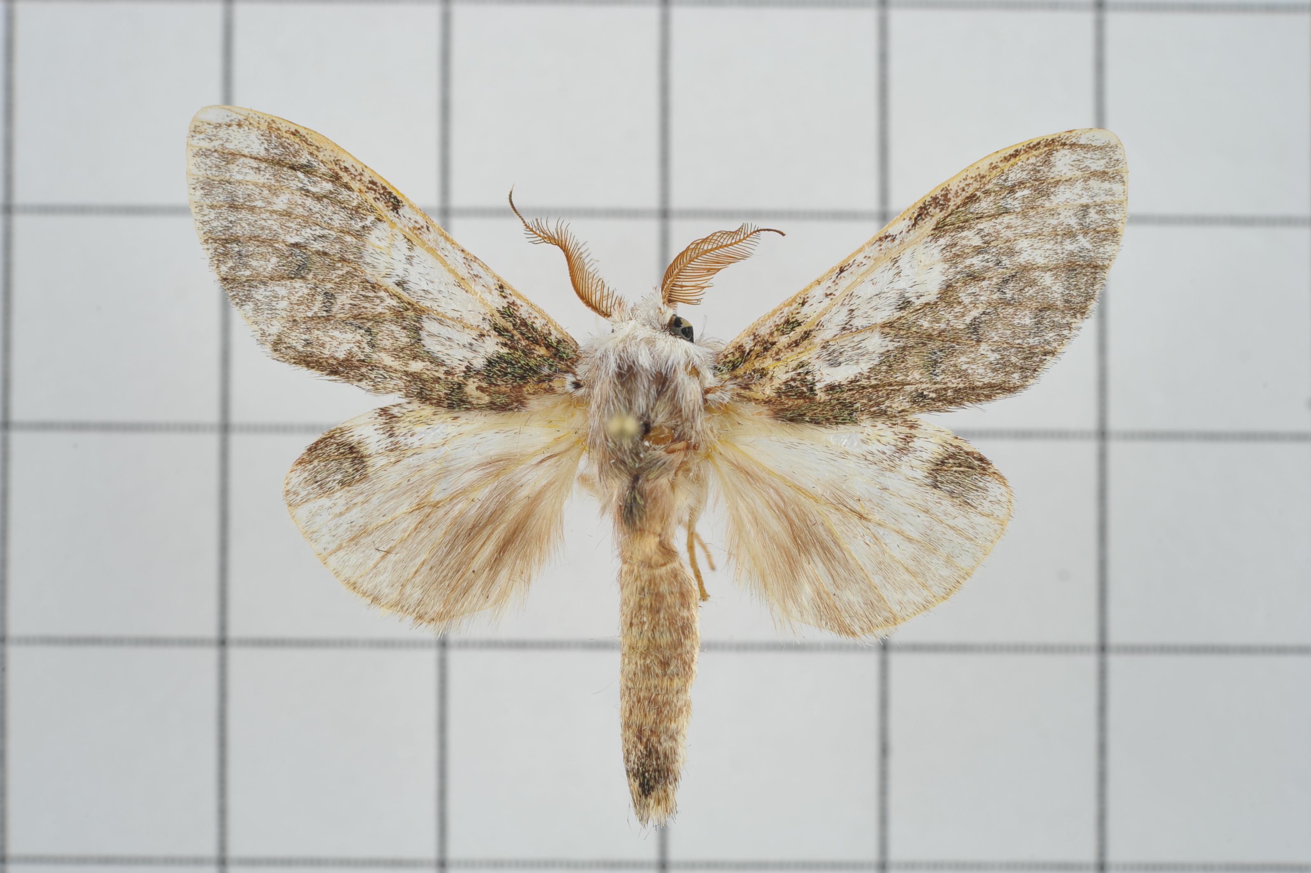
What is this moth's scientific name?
Syntypistis comatus
